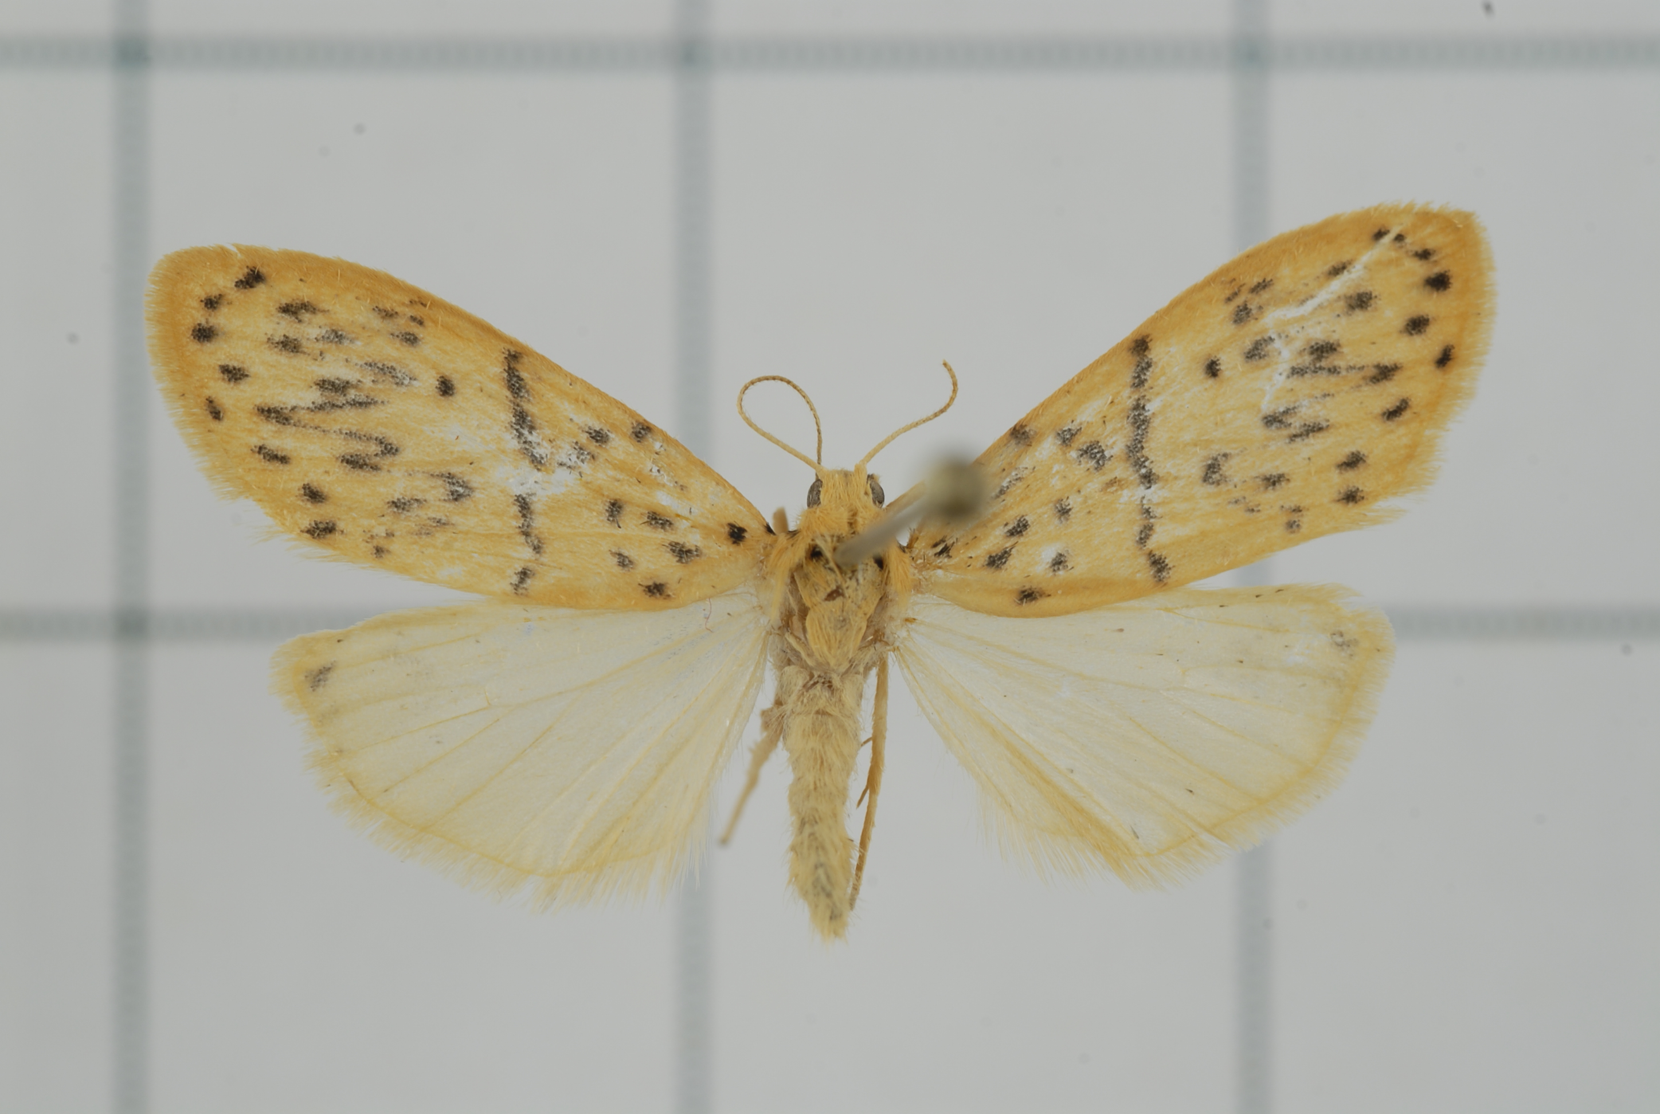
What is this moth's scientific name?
Huangilene alikangiae alikangiae
